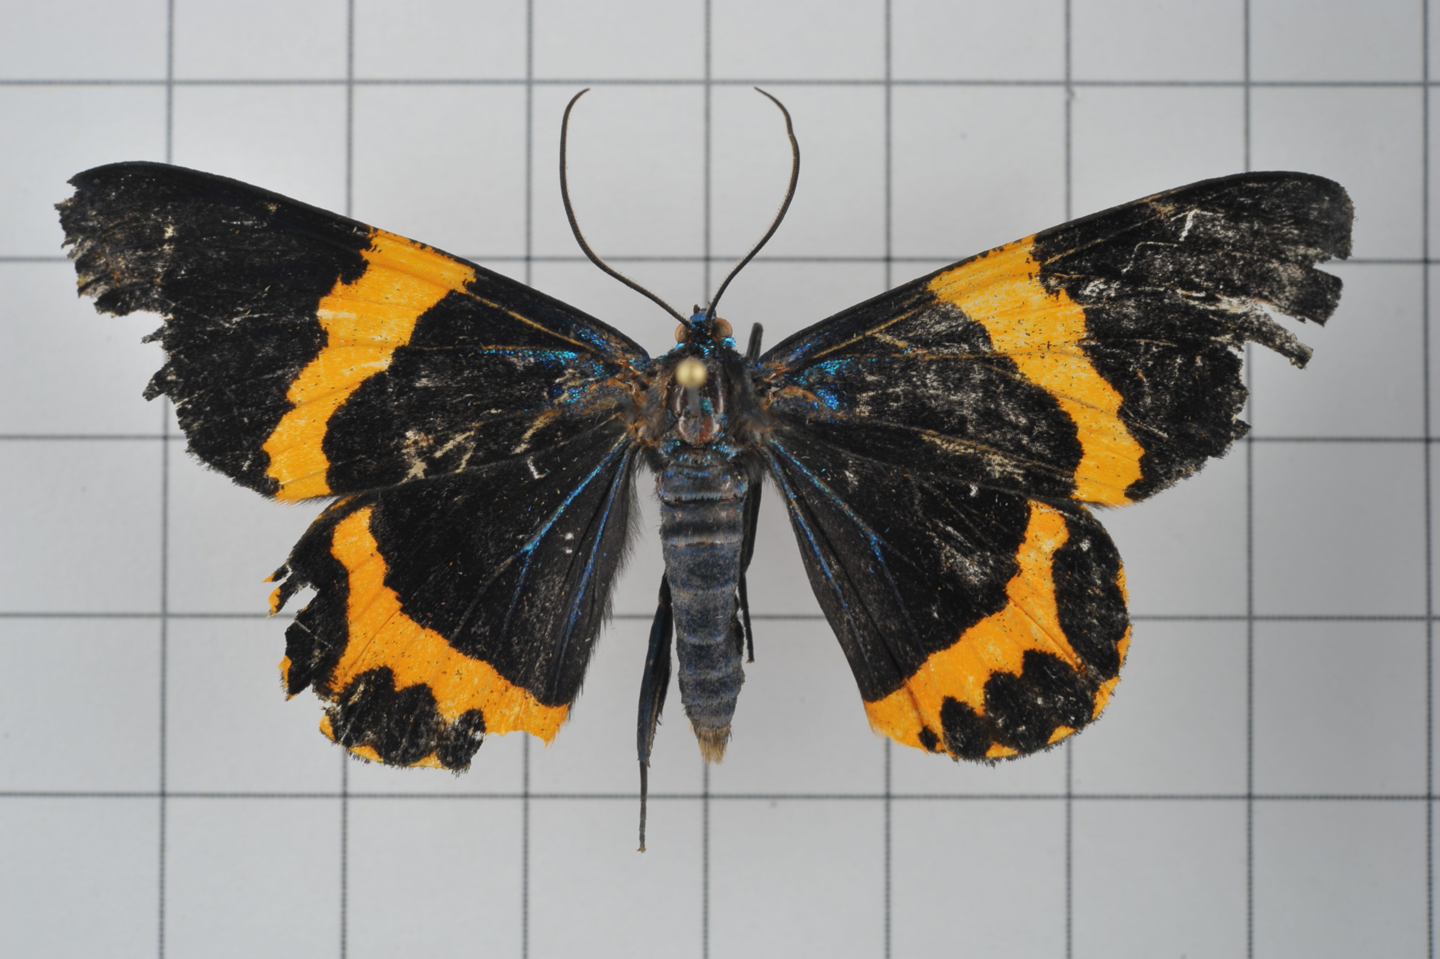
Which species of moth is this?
Milionia zonea pryeri
